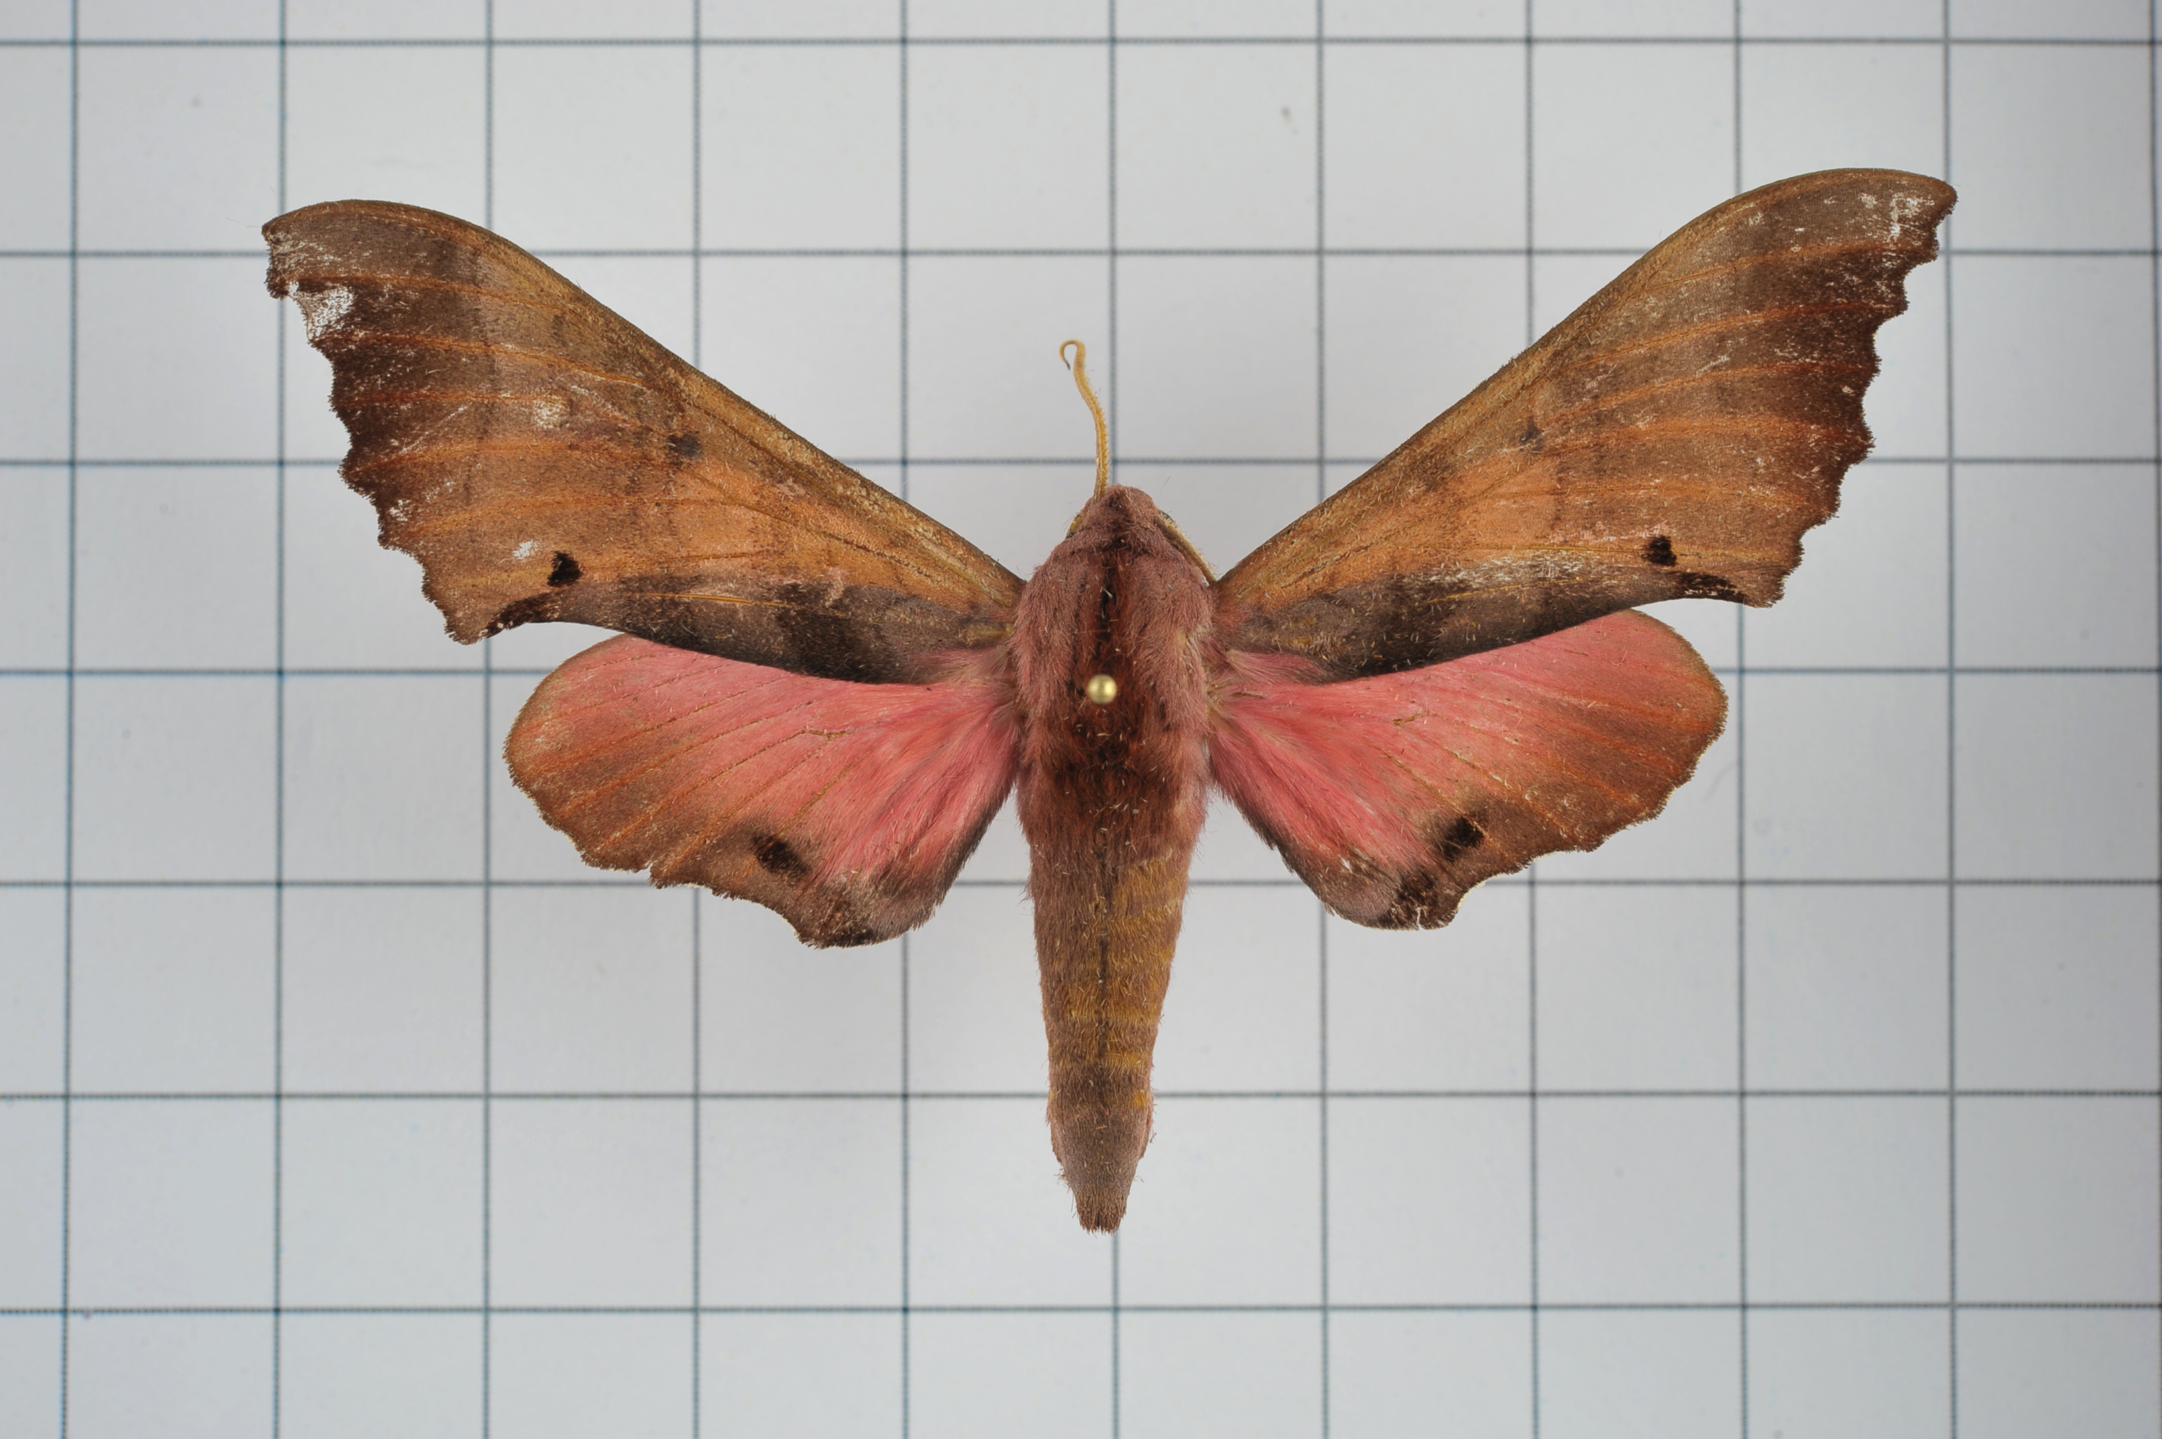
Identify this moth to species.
Marumba gaschkewitschii gressitti
